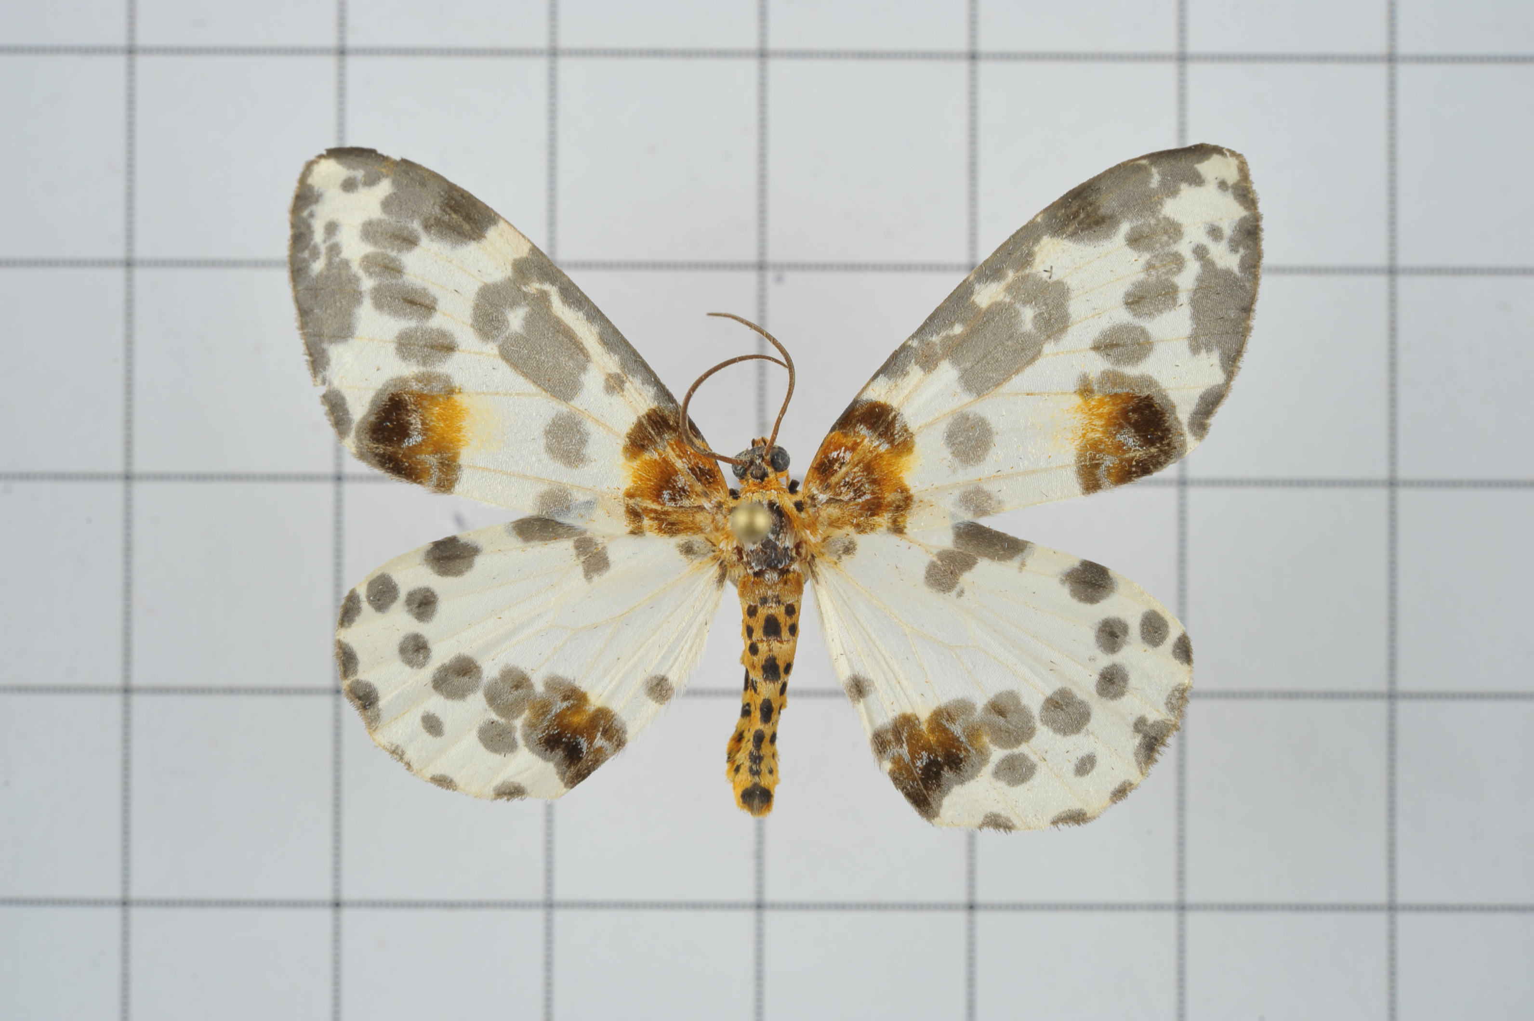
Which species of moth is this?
Abraxas formosilluminata
